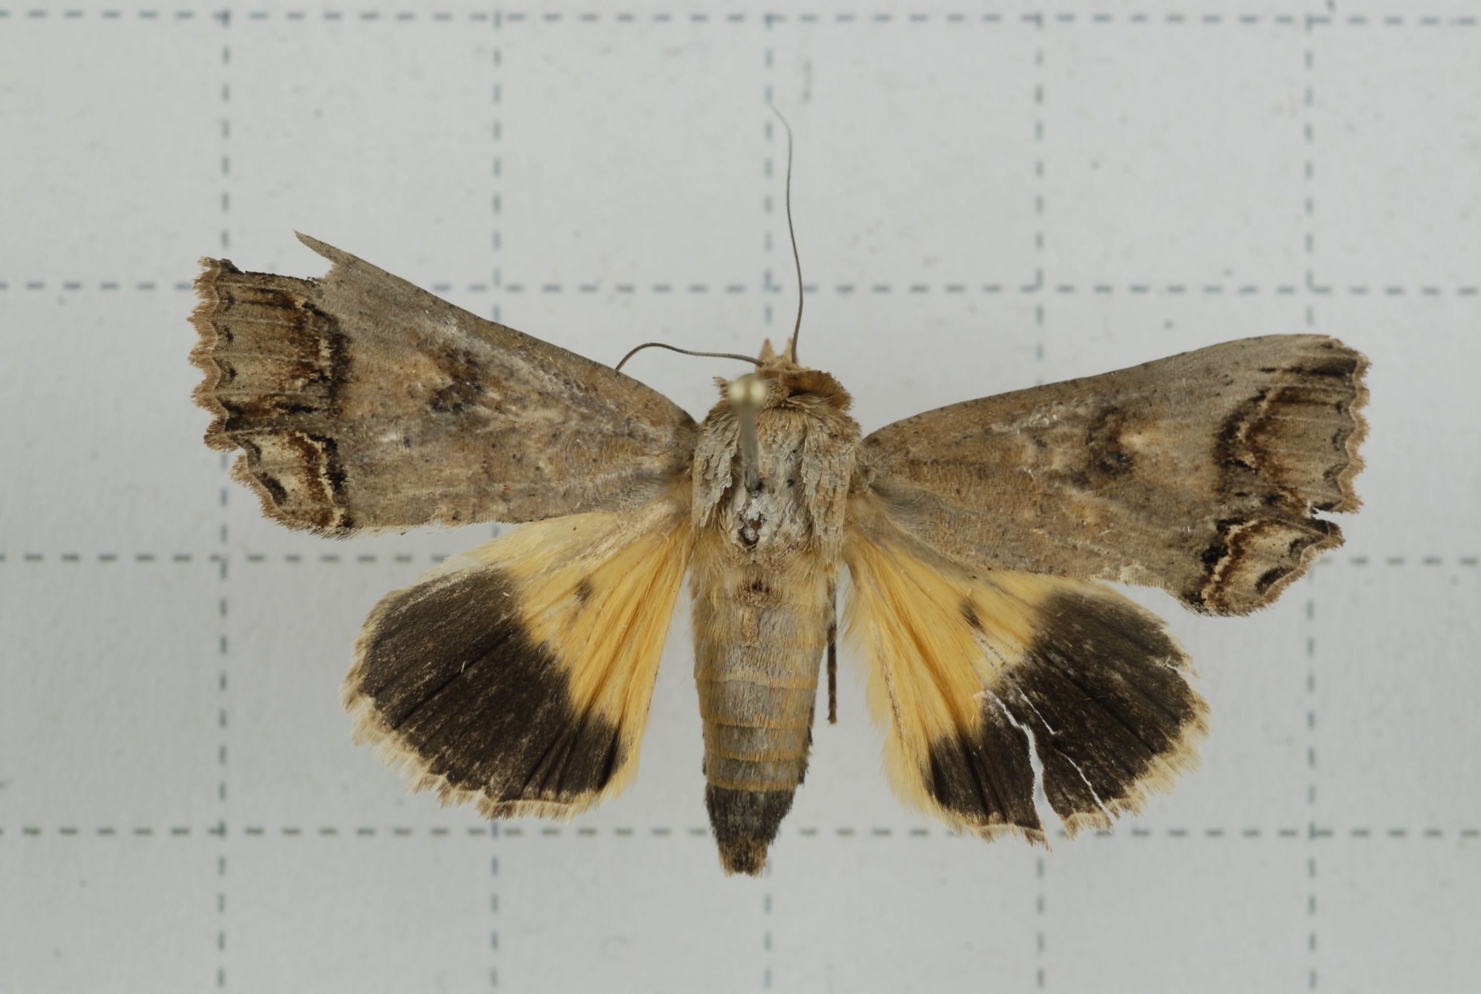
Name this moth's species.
Hypocala andamana
